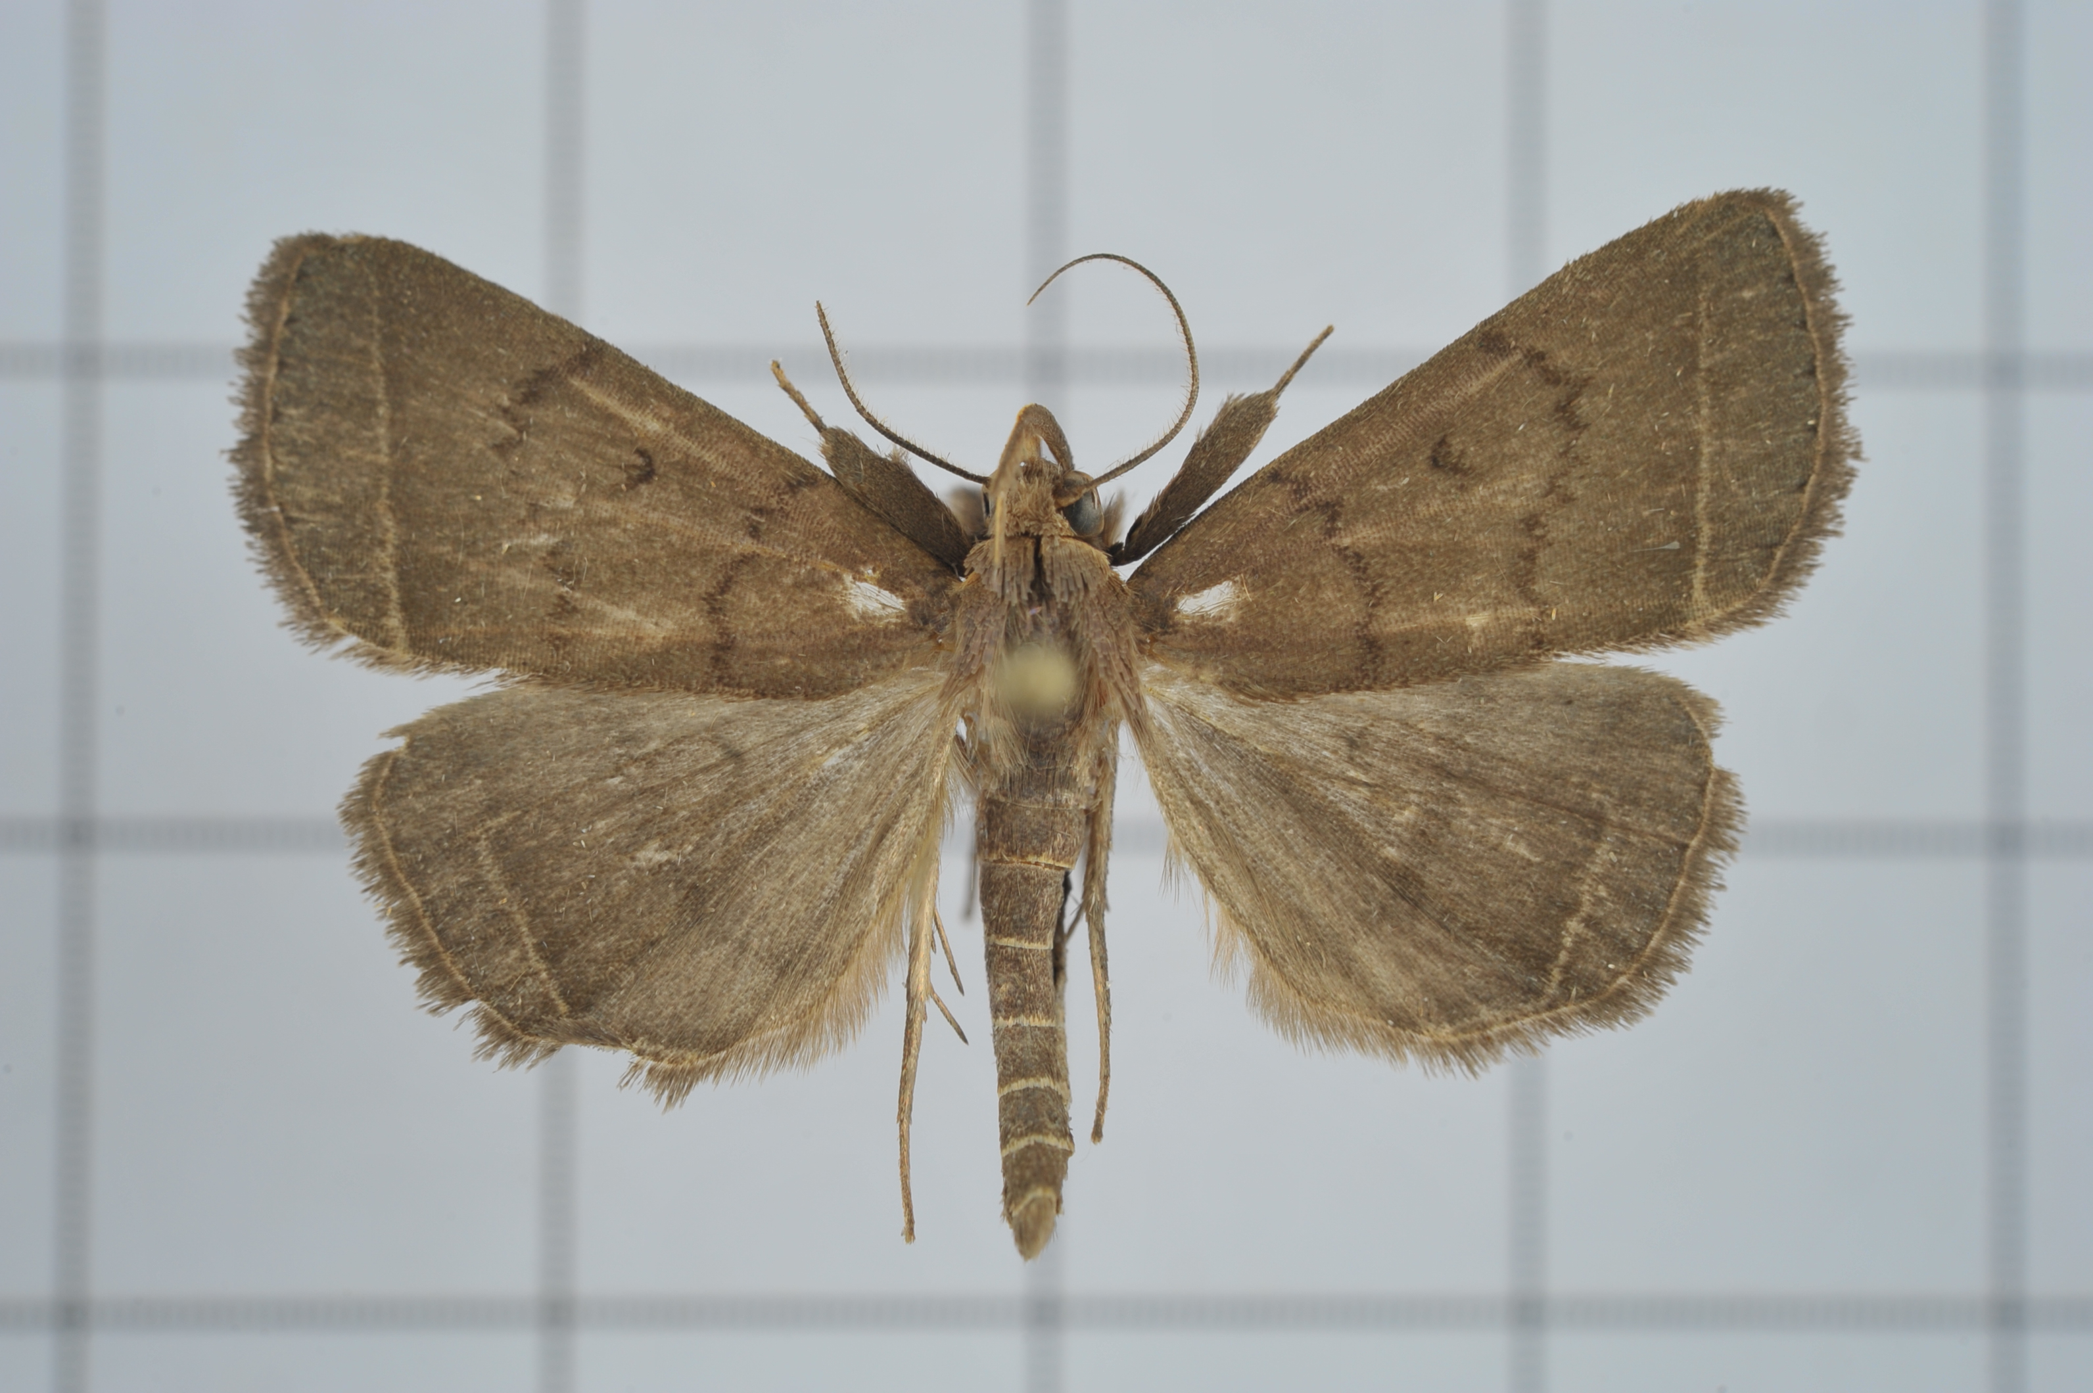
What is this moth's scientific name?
Simplicia rhyal
